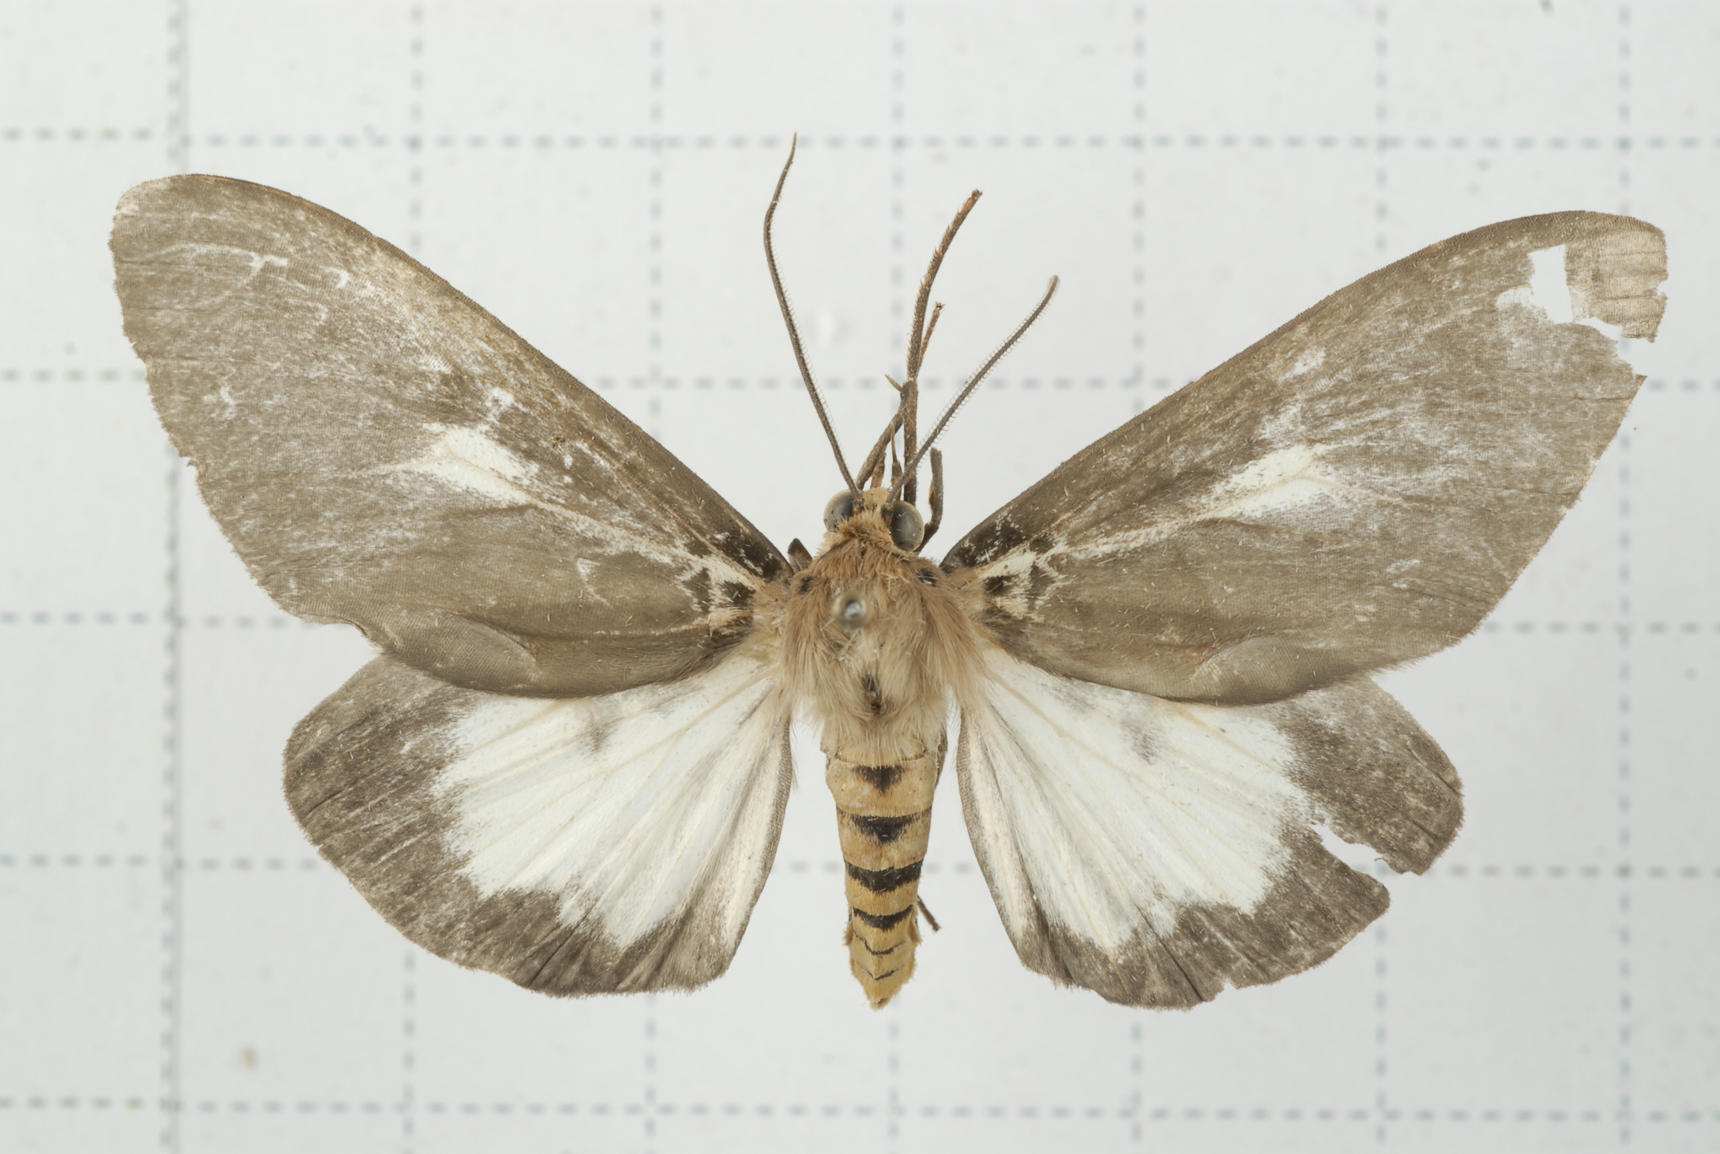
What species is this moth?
Asota heliconia zebrina
